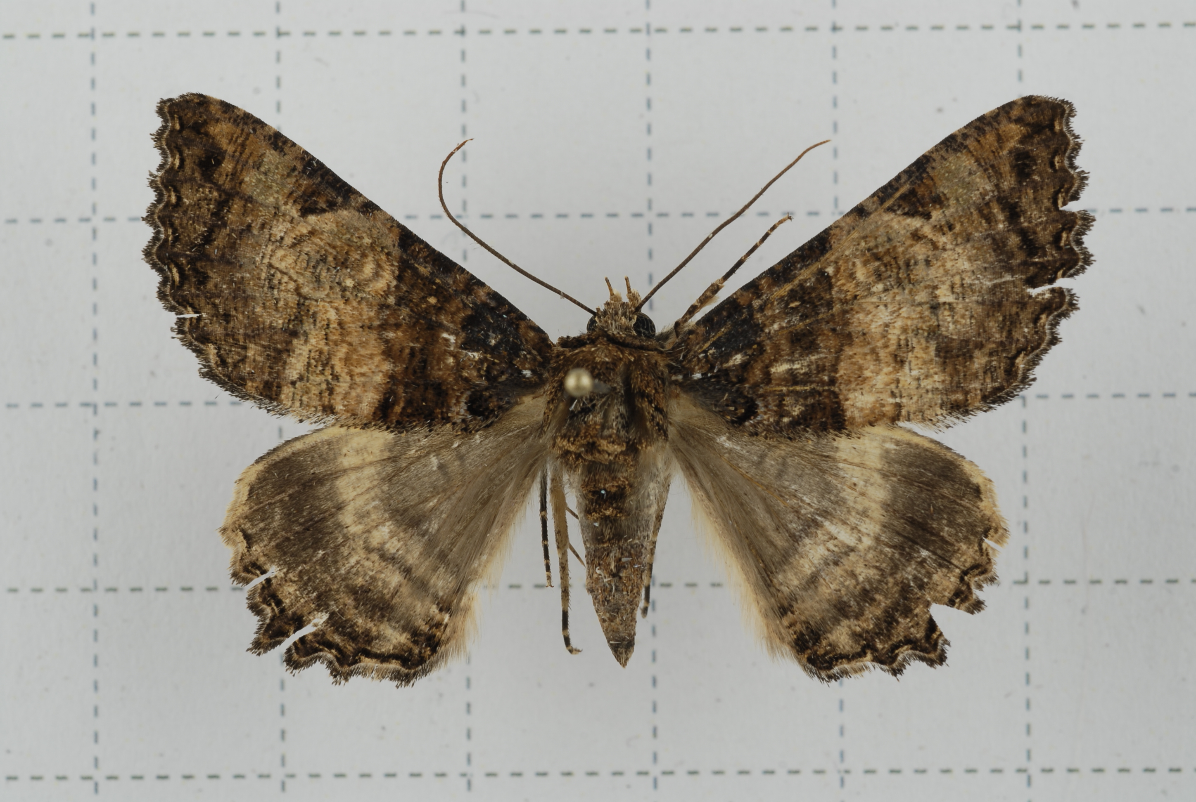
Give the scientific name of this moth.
Daddala lucilla
